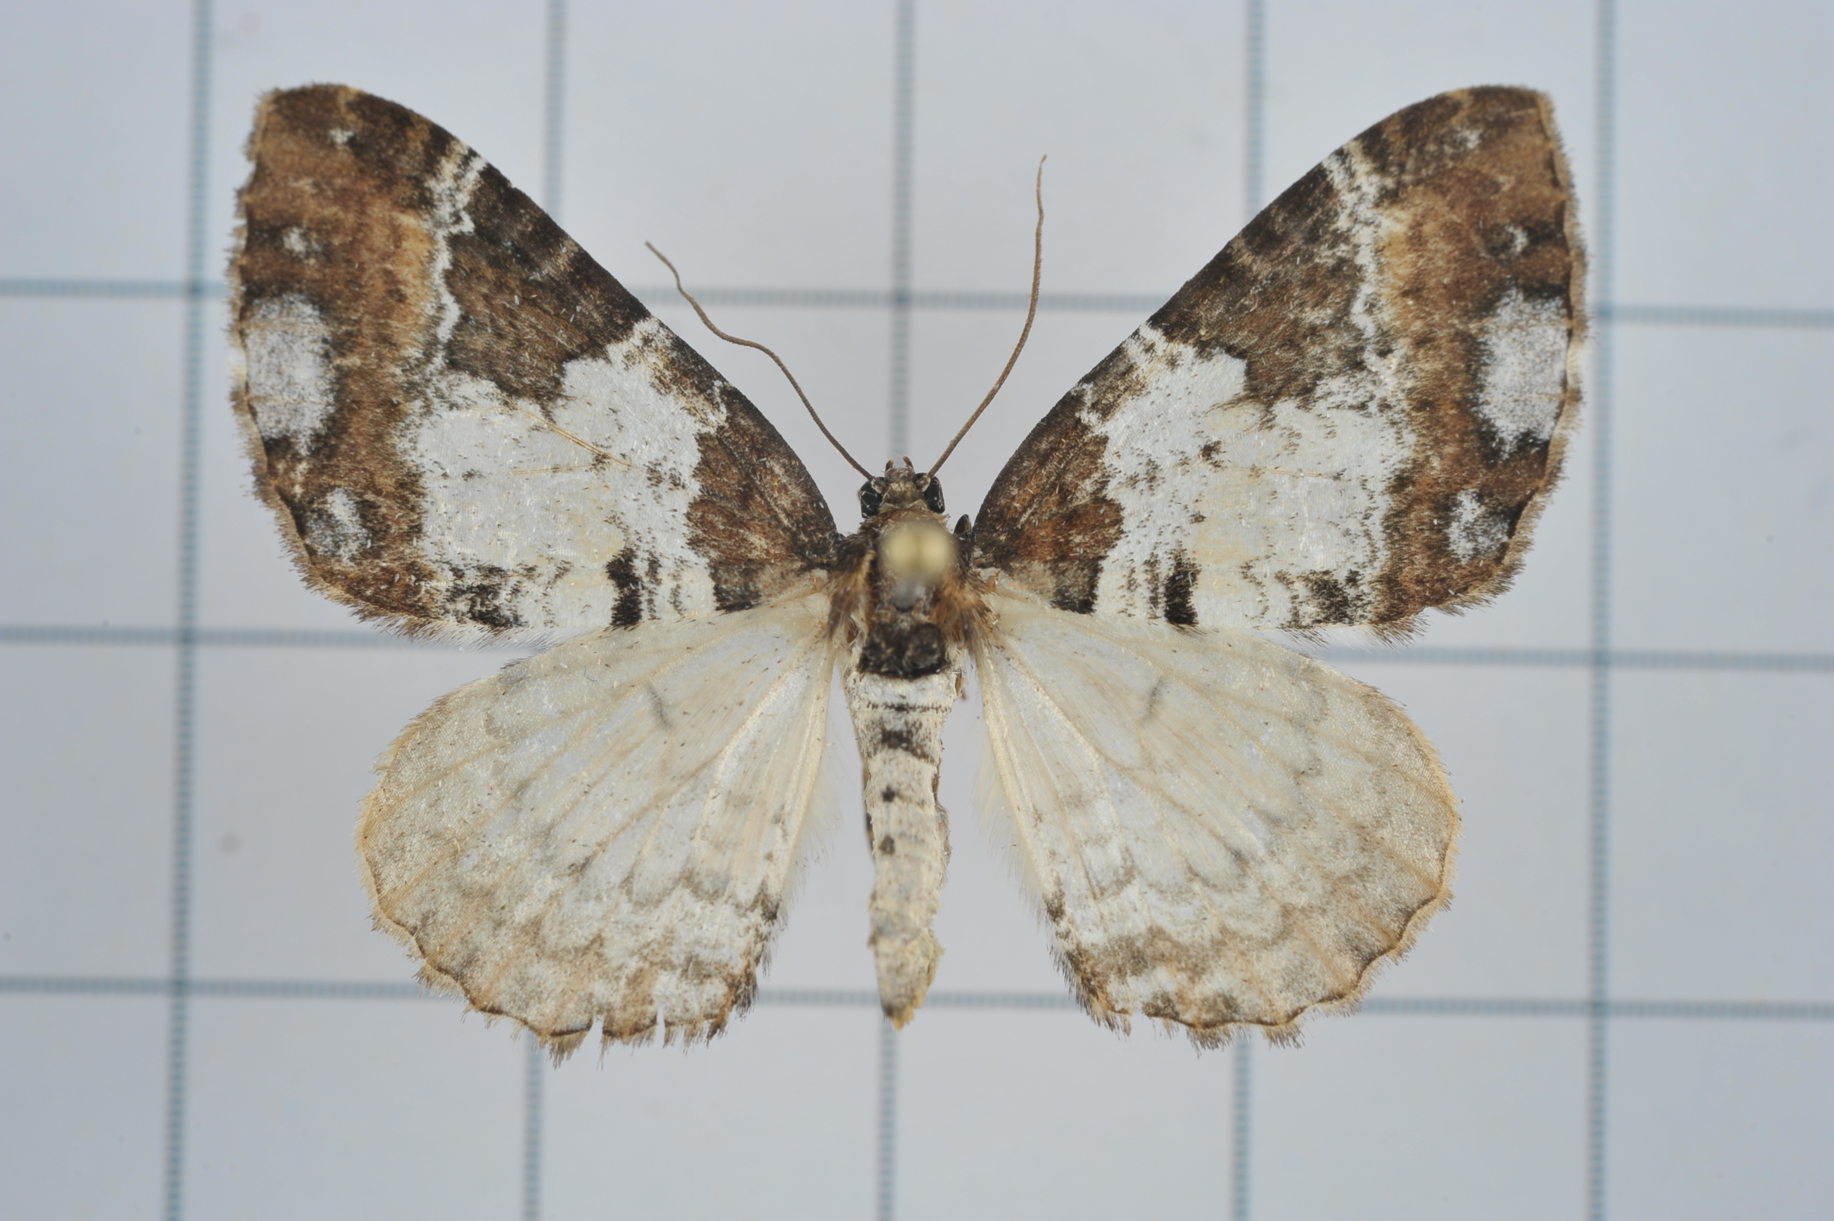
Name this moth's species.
Melanthia procellata szechuanensis
